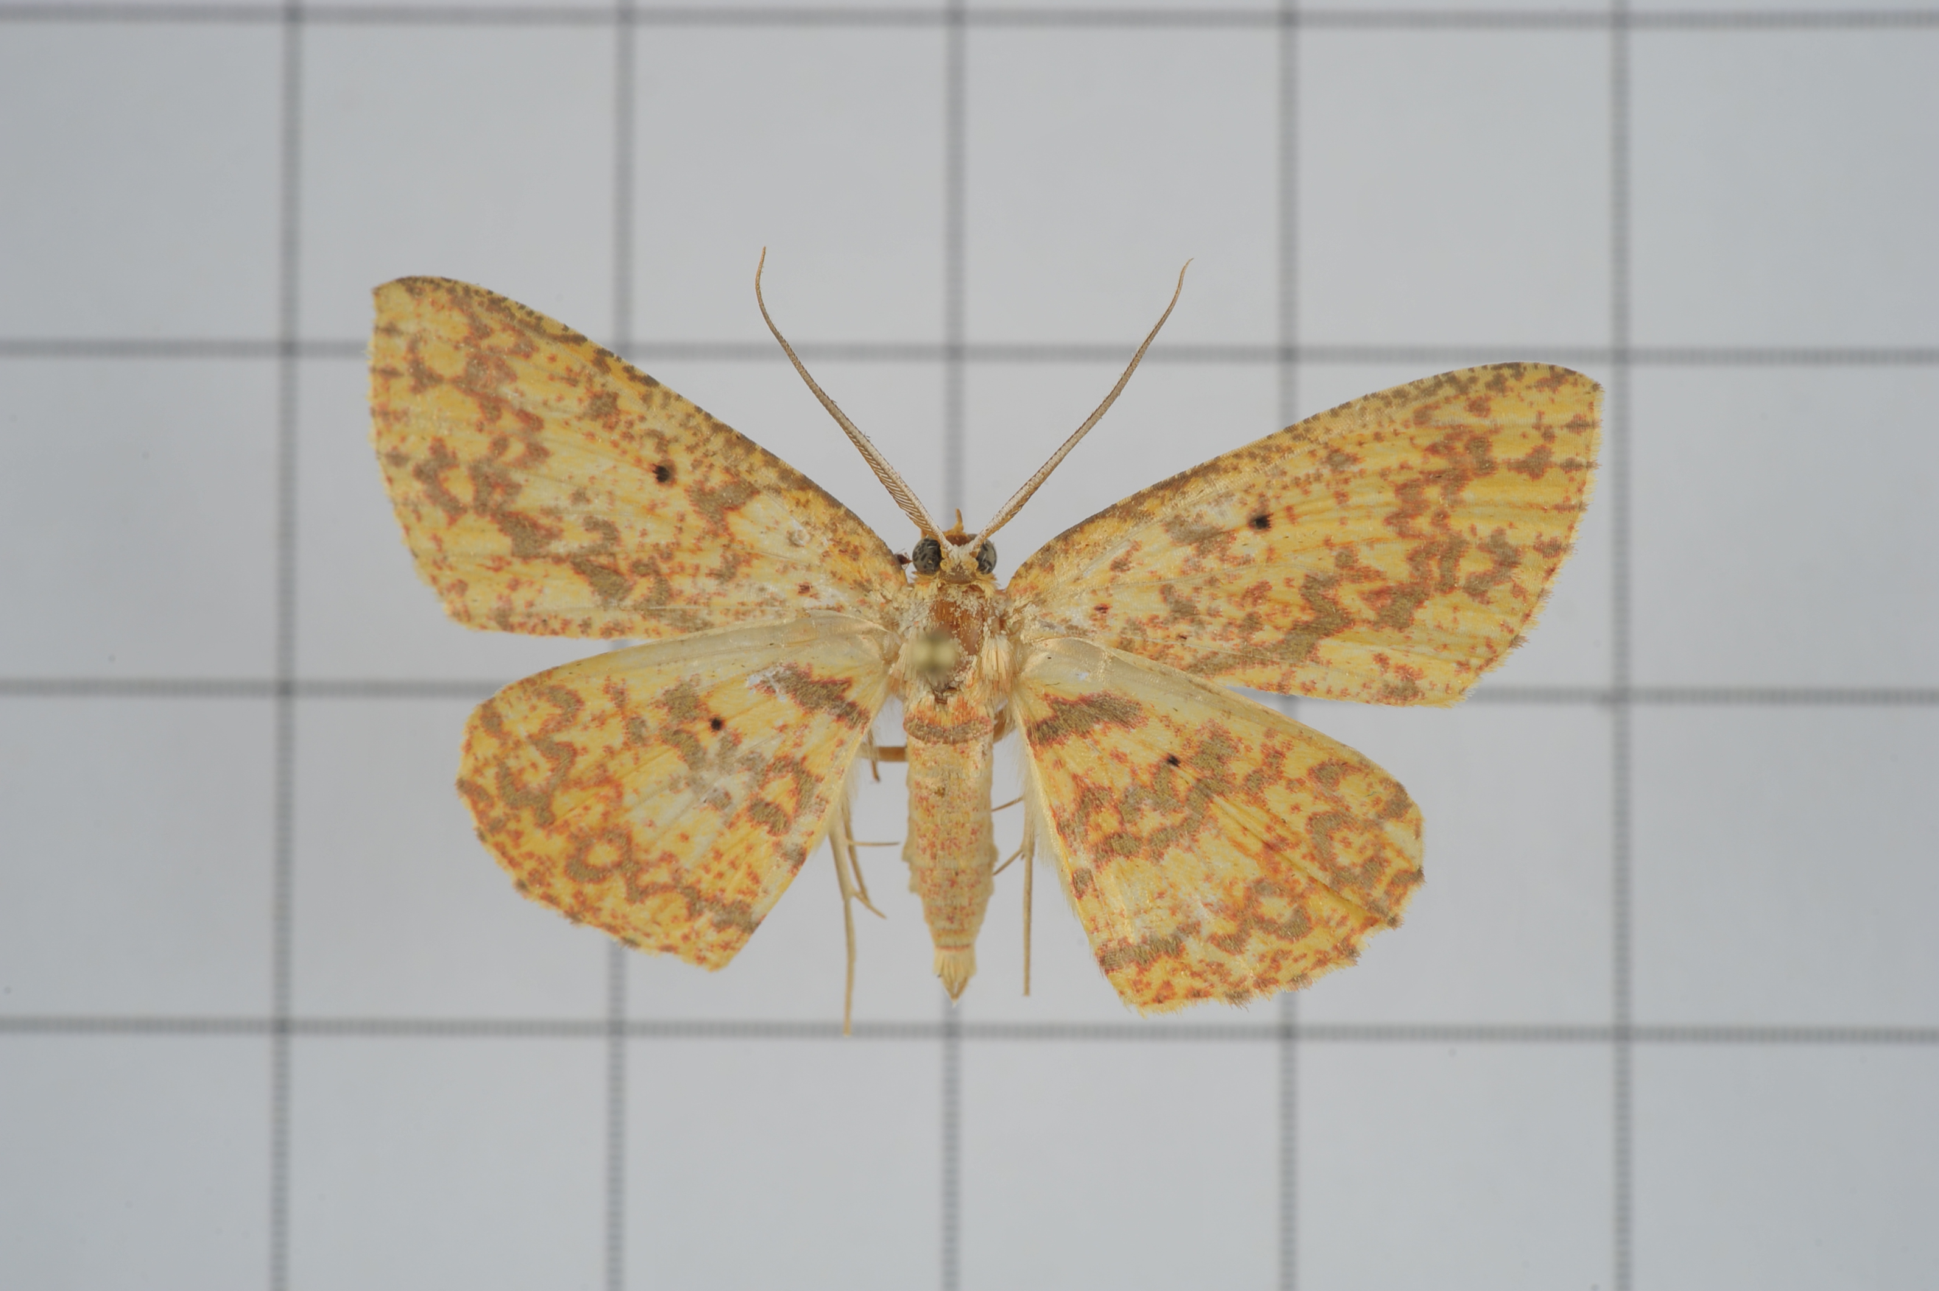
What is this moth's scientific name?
Borbacha pardaria
